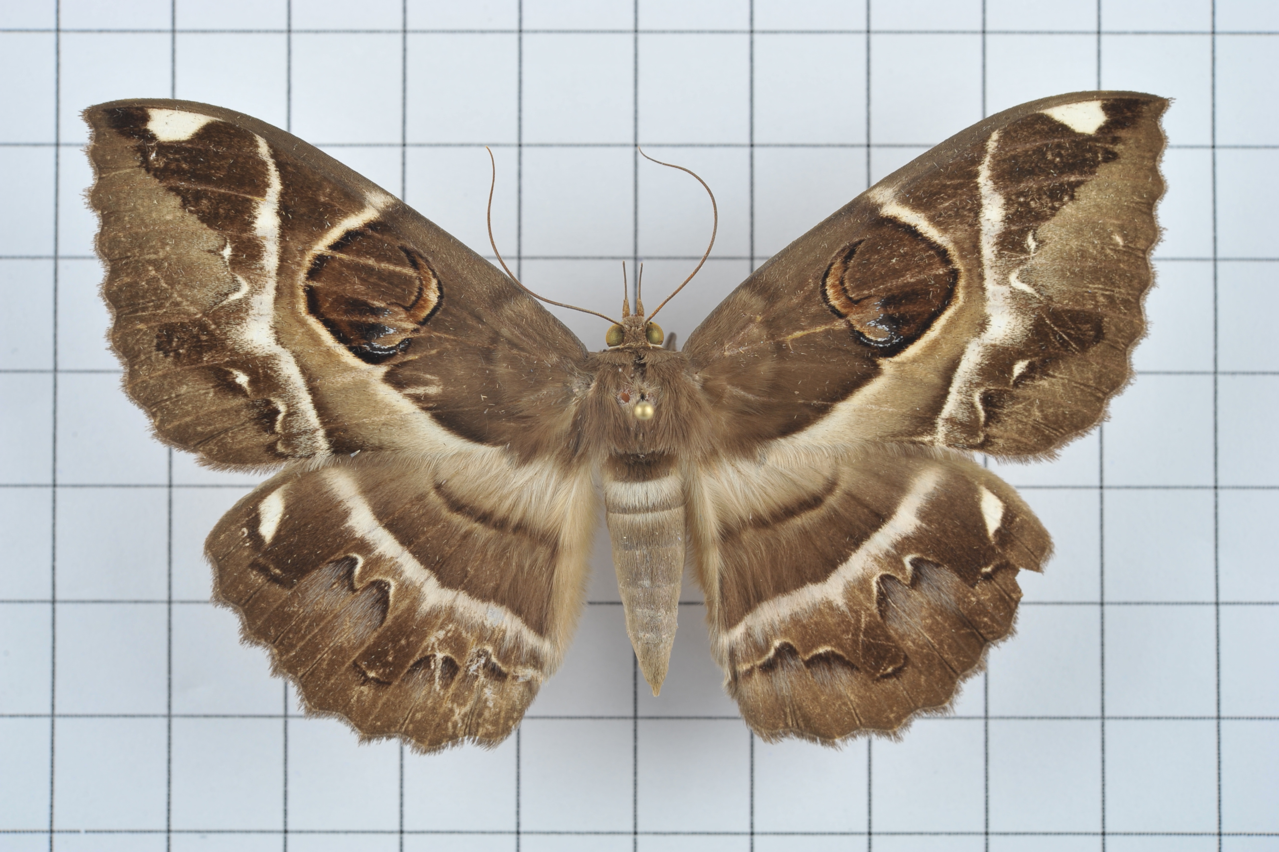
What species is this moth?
Erebus ephesperis
